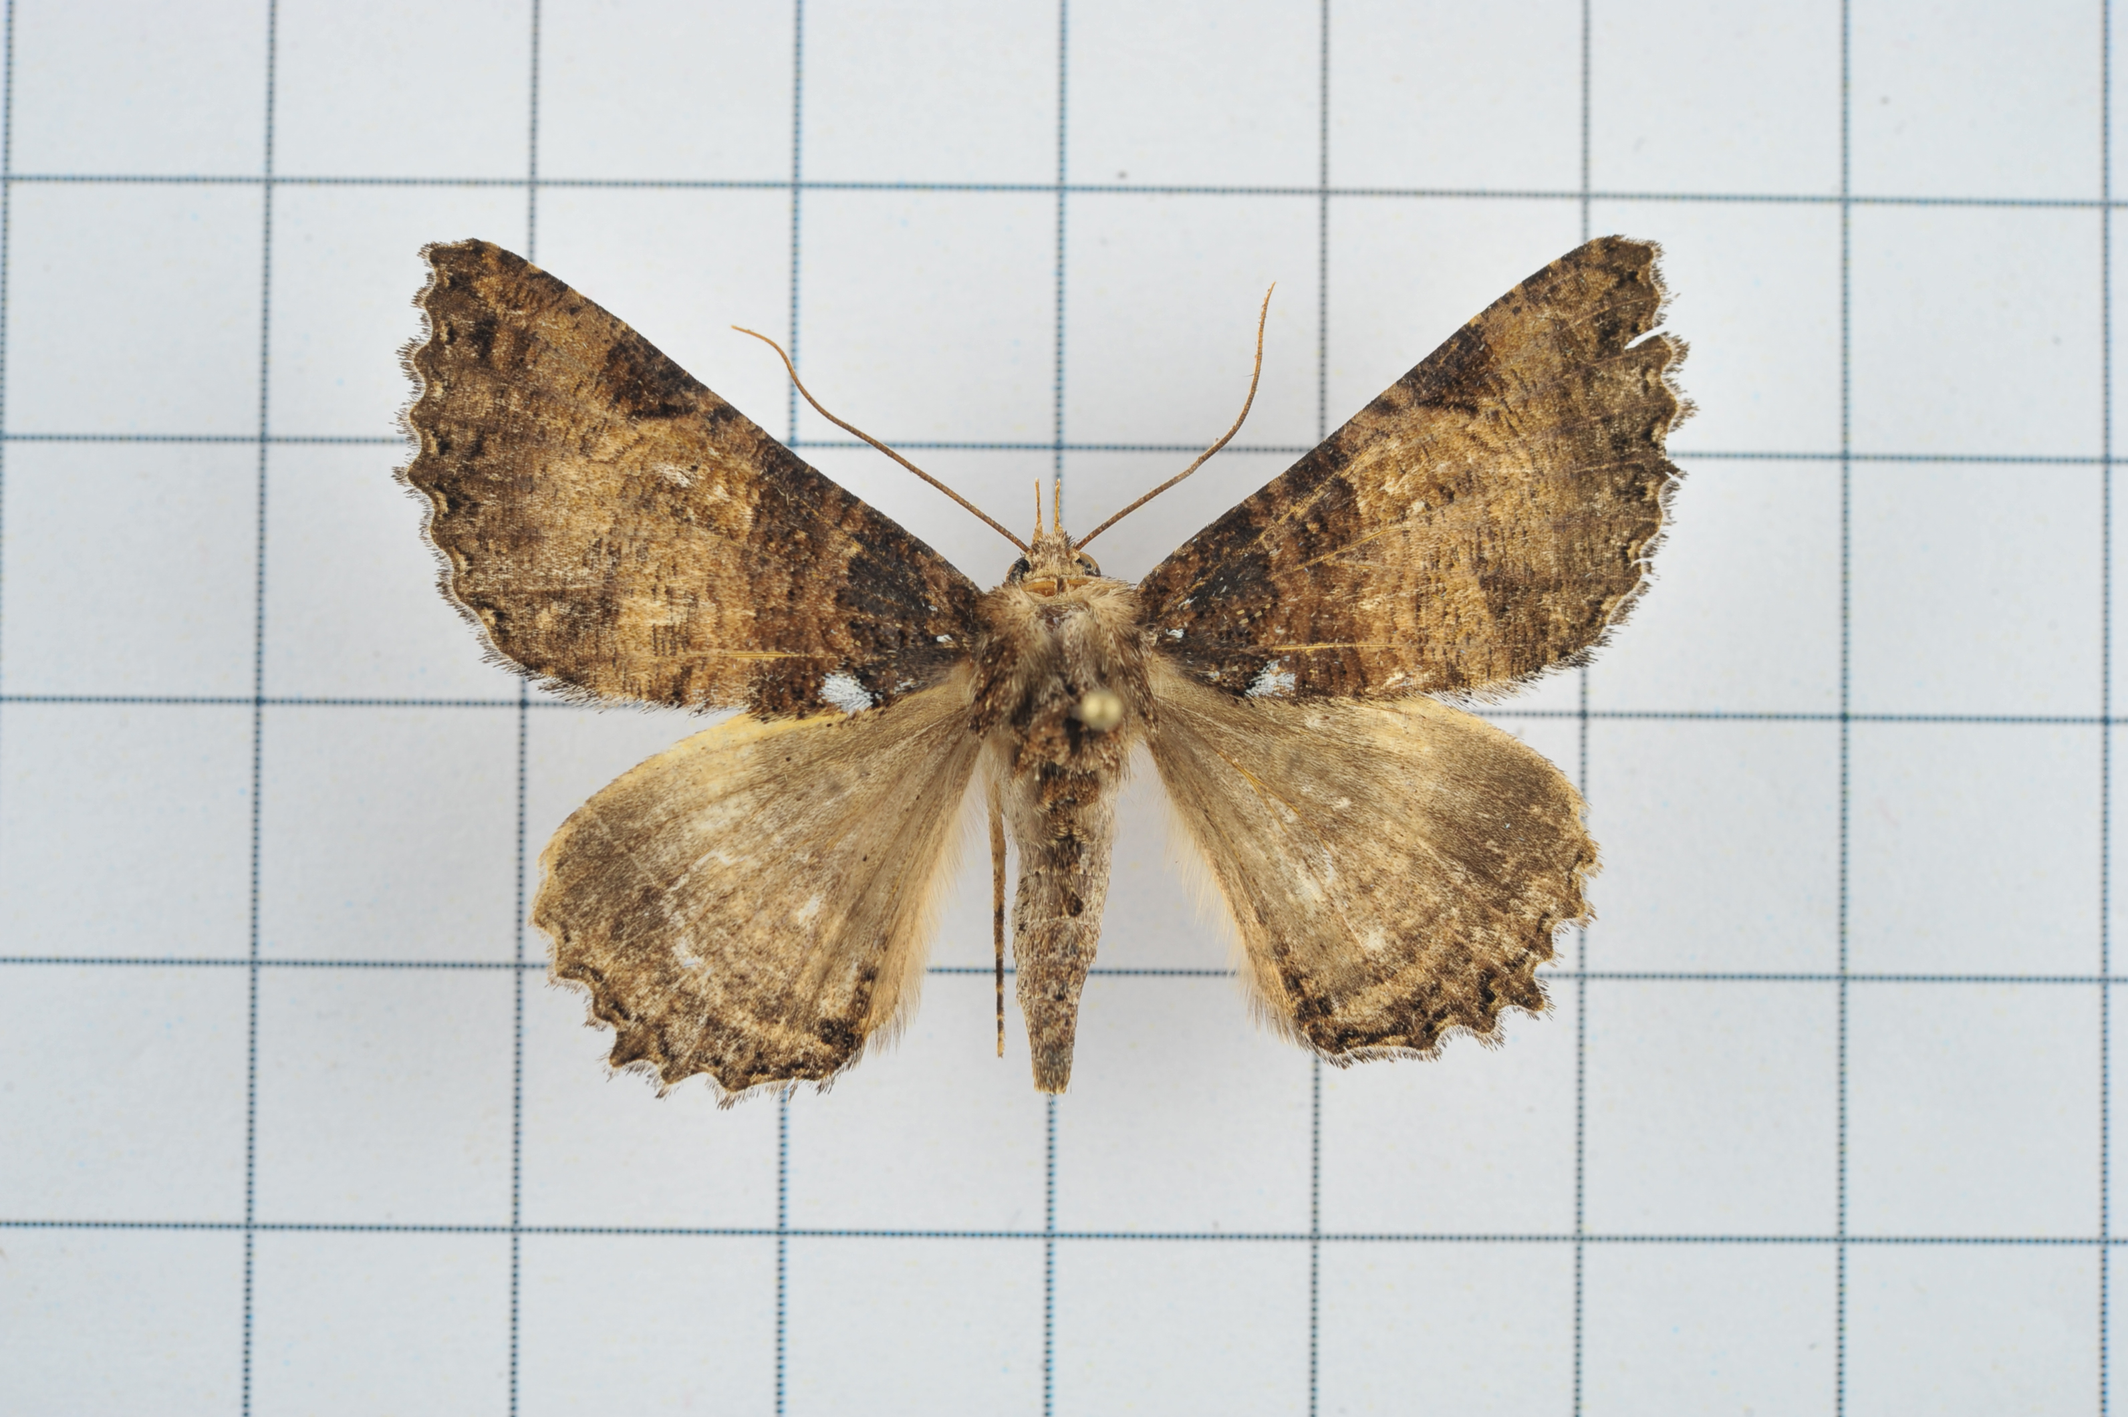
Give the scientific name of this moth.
Daddala lucilla
